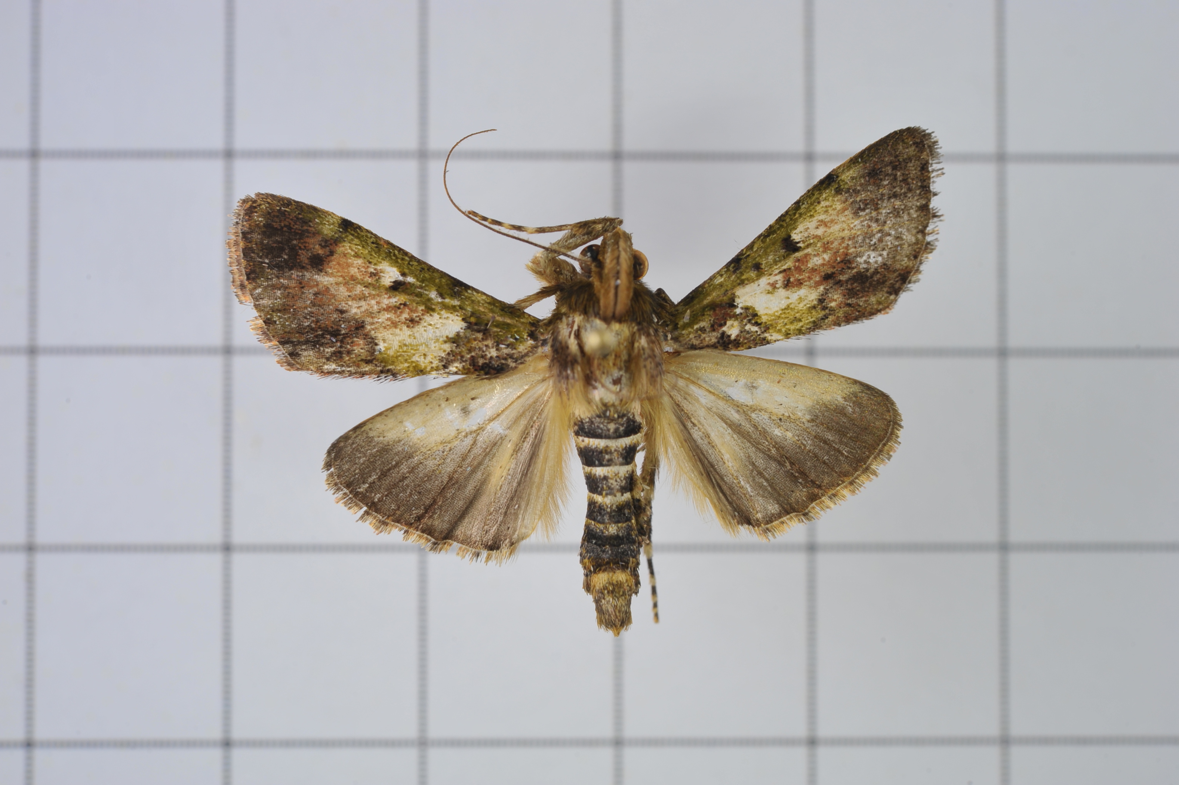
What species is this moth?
Teliphasa nubilosa
